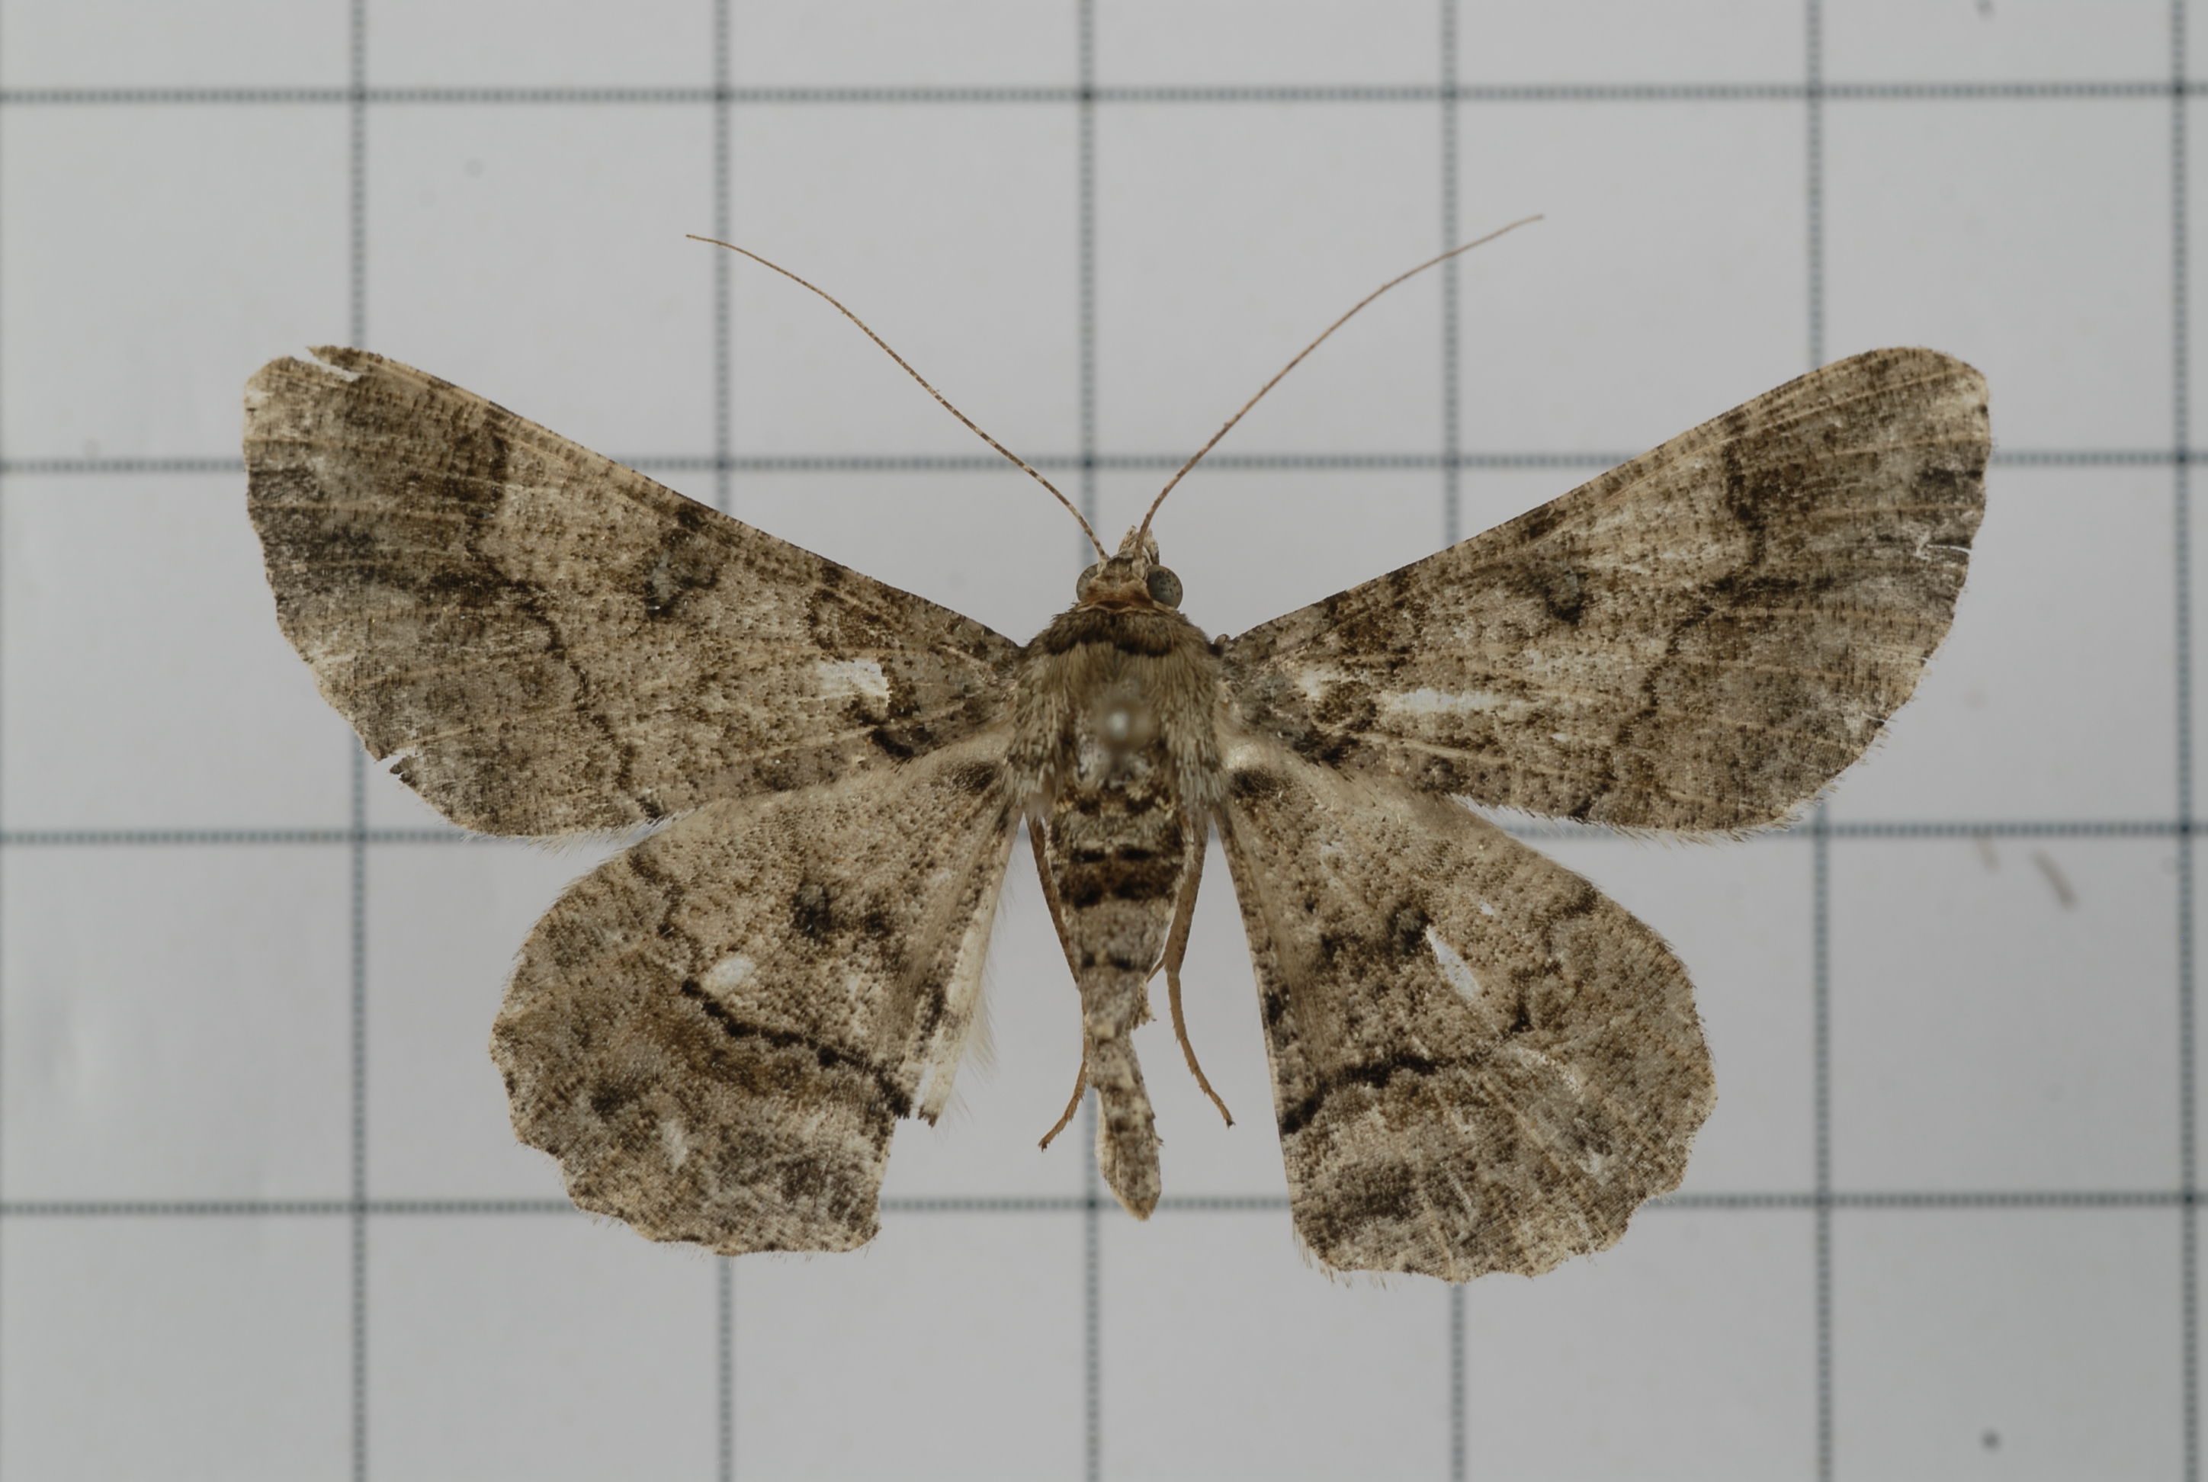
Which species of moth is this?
Cleora alienaria
